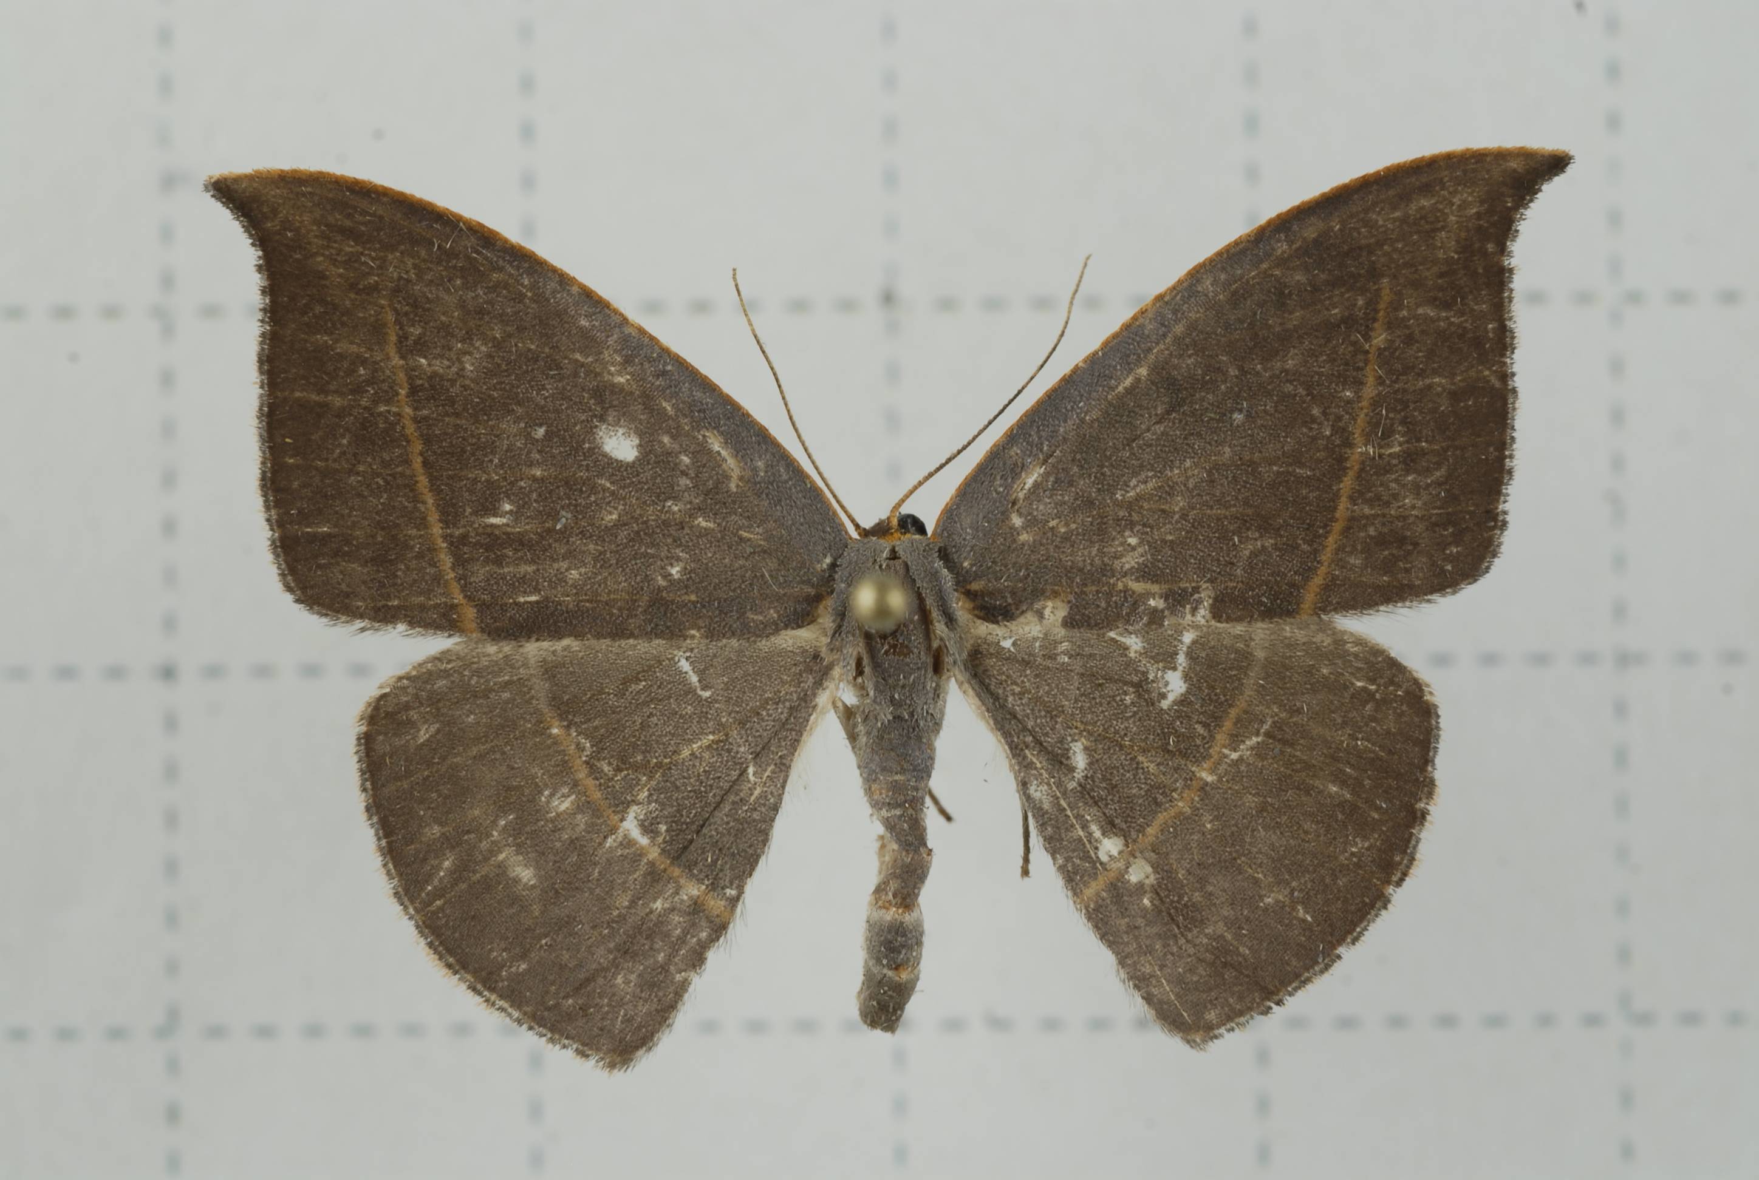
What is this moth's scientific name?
Microblepsis violacea
